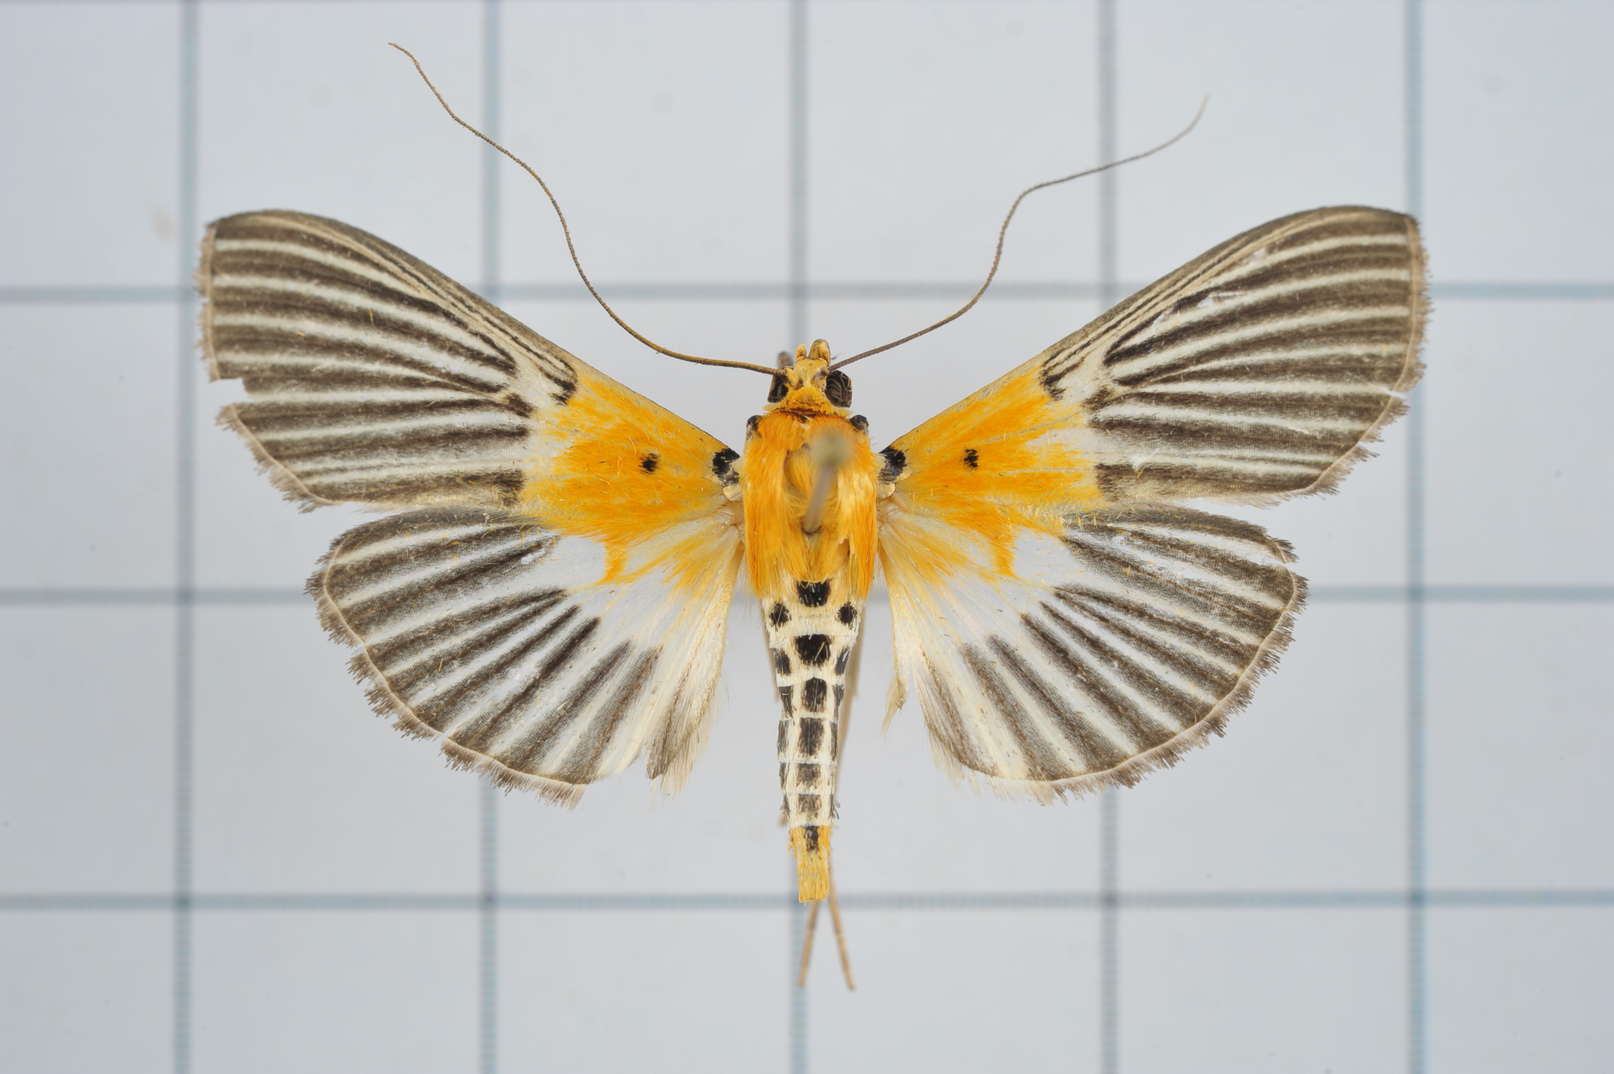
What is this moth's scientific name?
Nevrina procopia
